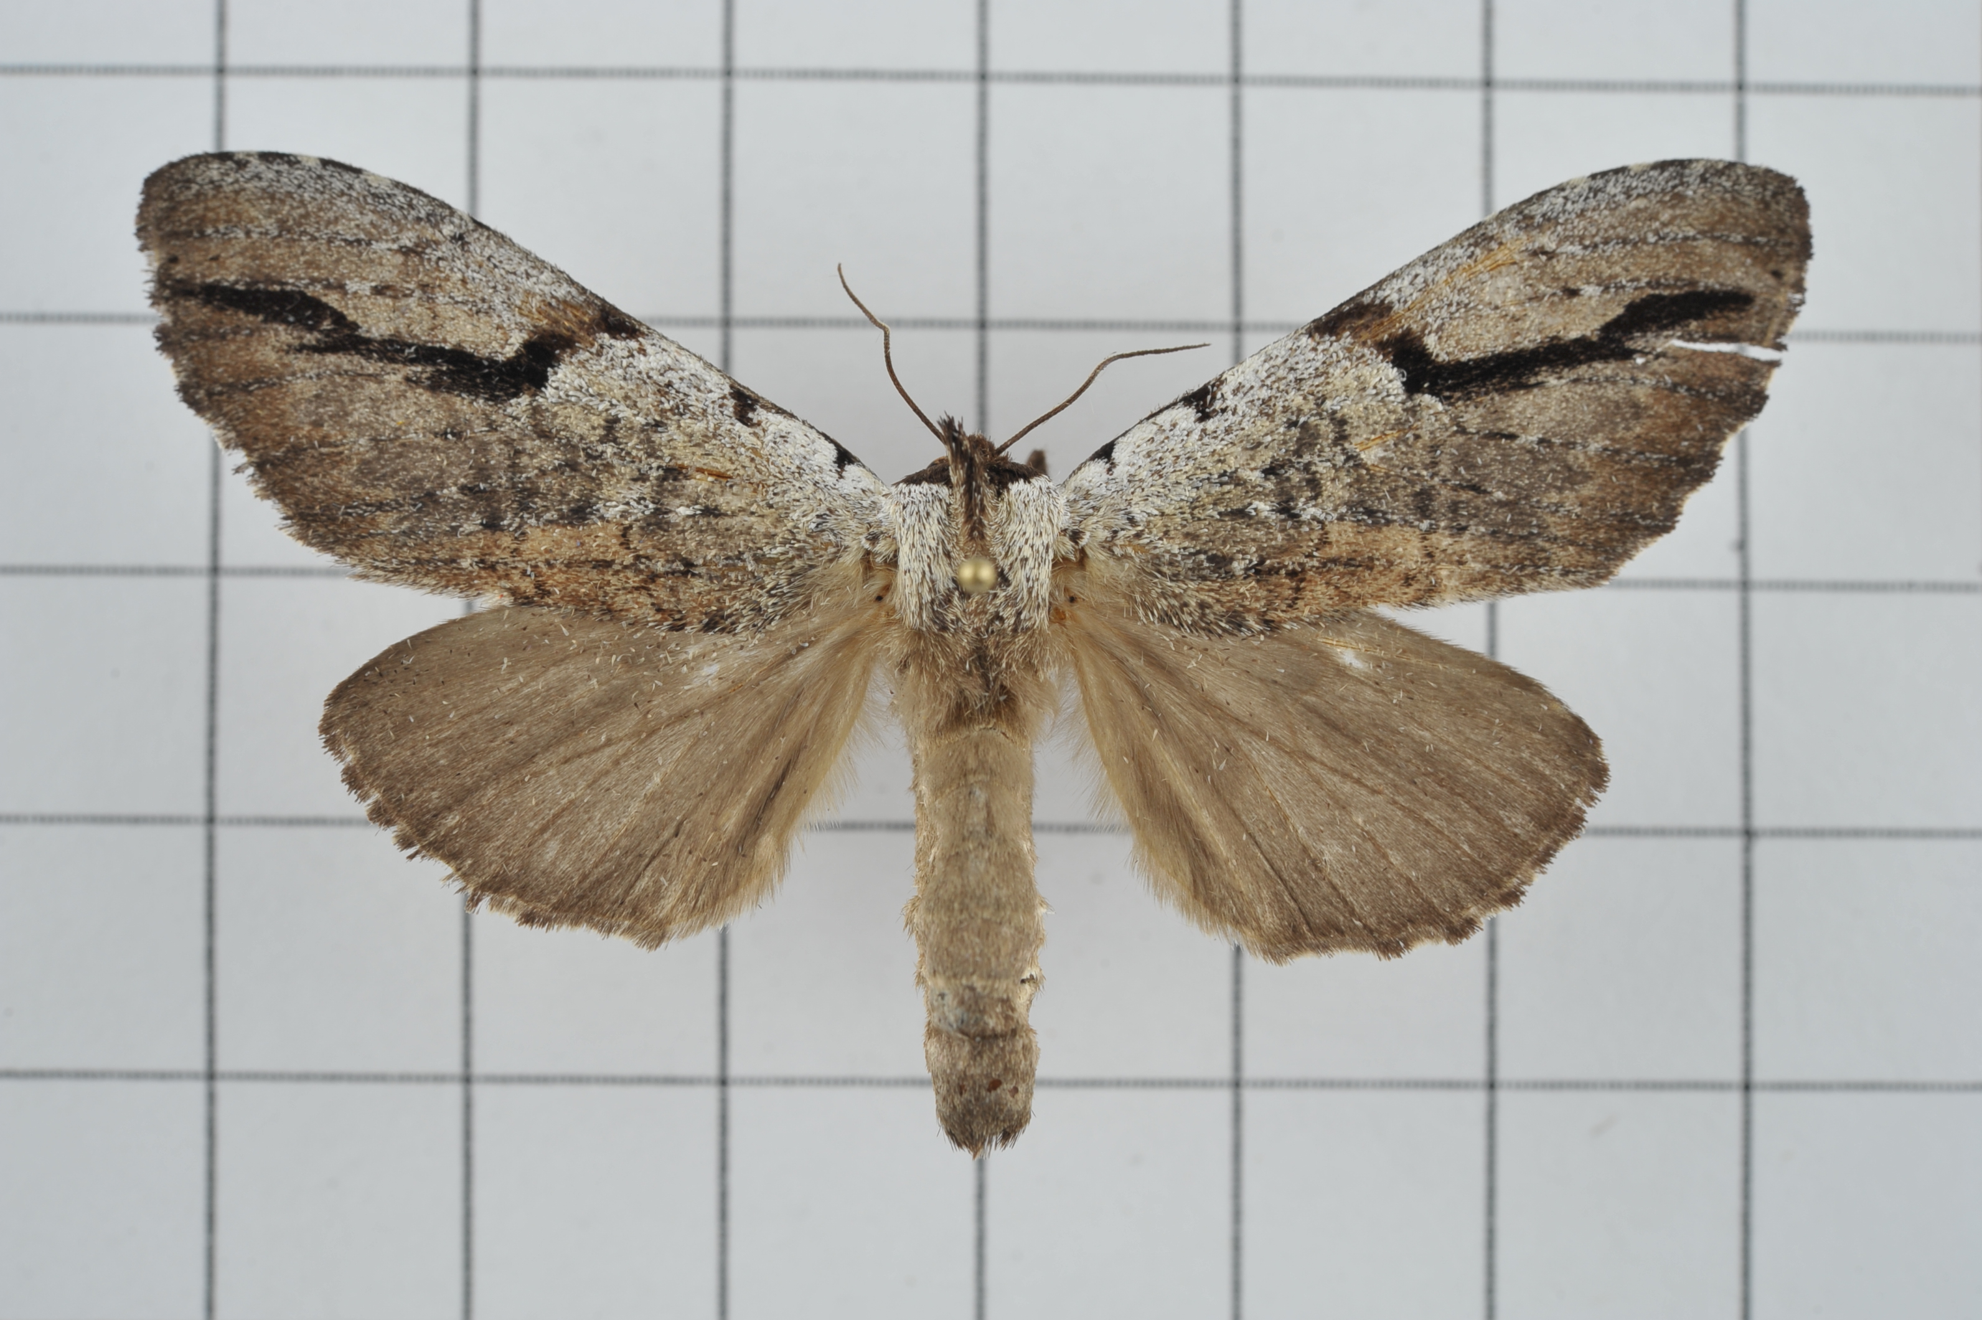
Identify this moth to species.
Lophocosma nigrilinea geniculatum
